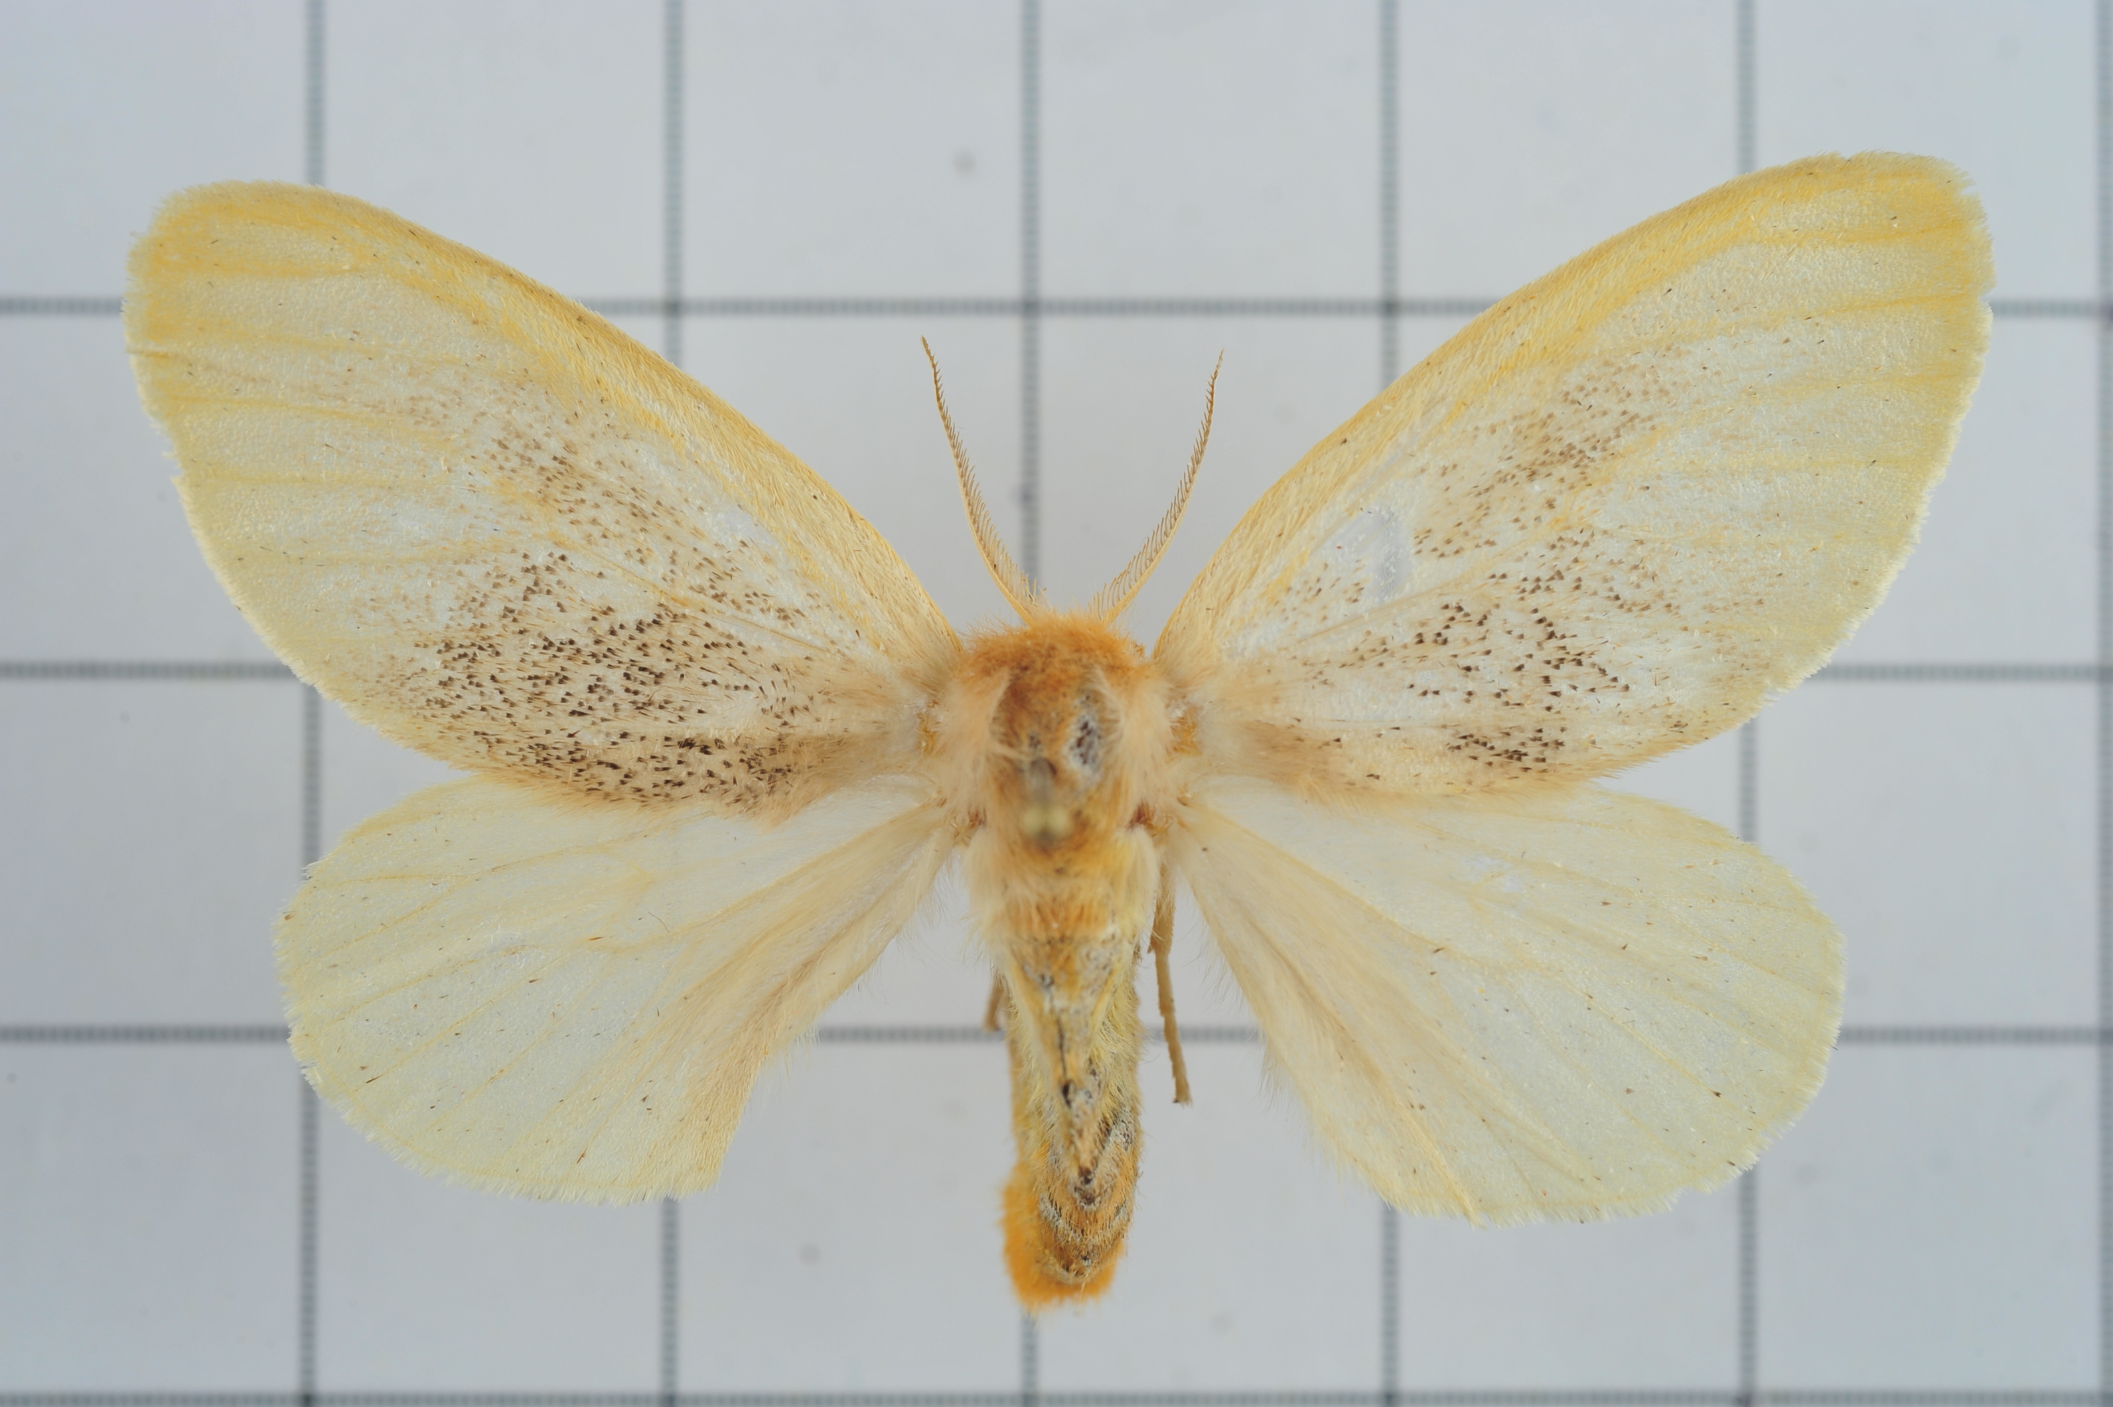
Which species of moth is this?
Perina nuda
